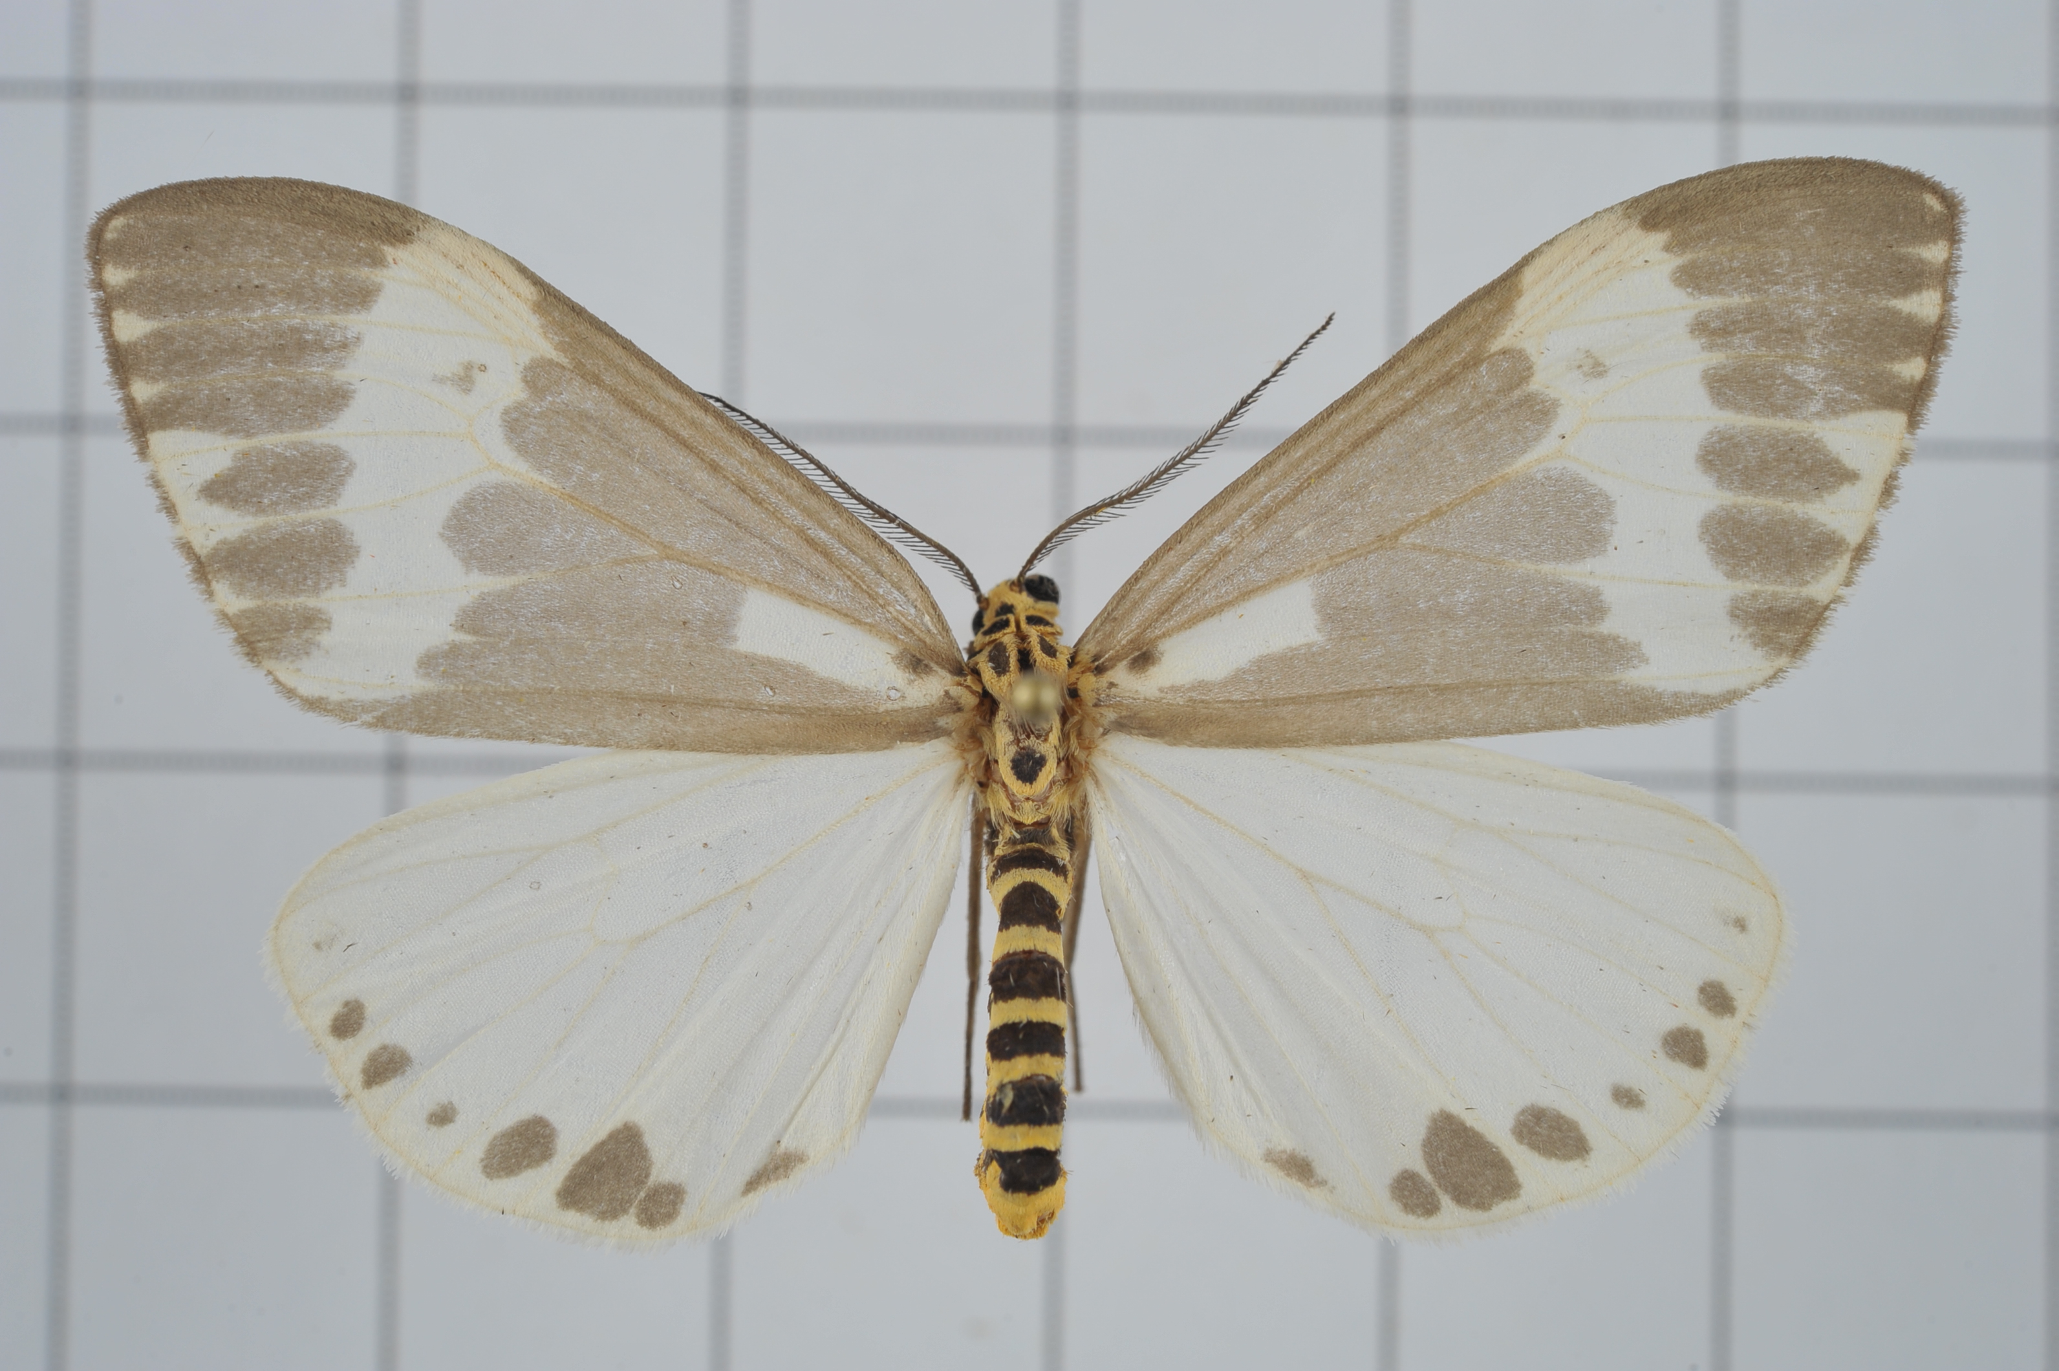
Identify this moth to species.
Nyctemera albofasciata
